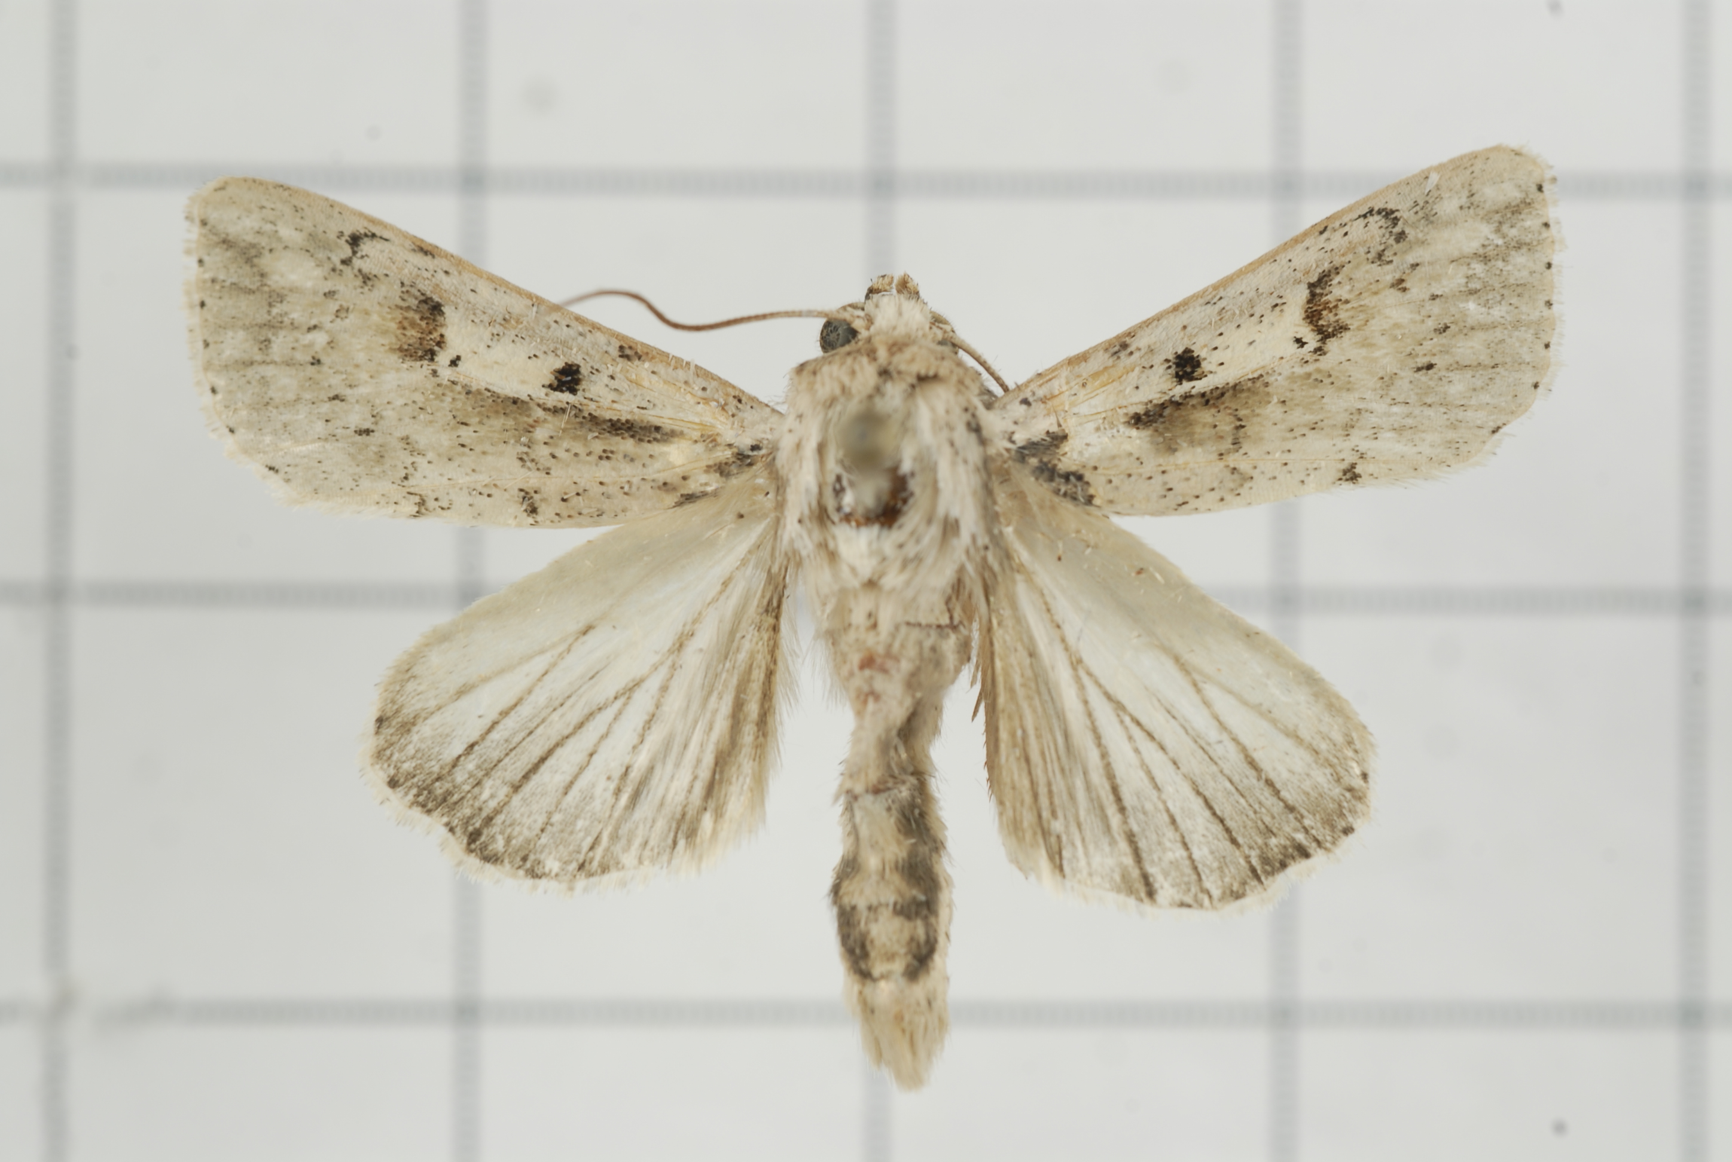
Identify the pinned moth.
Leucania yu
